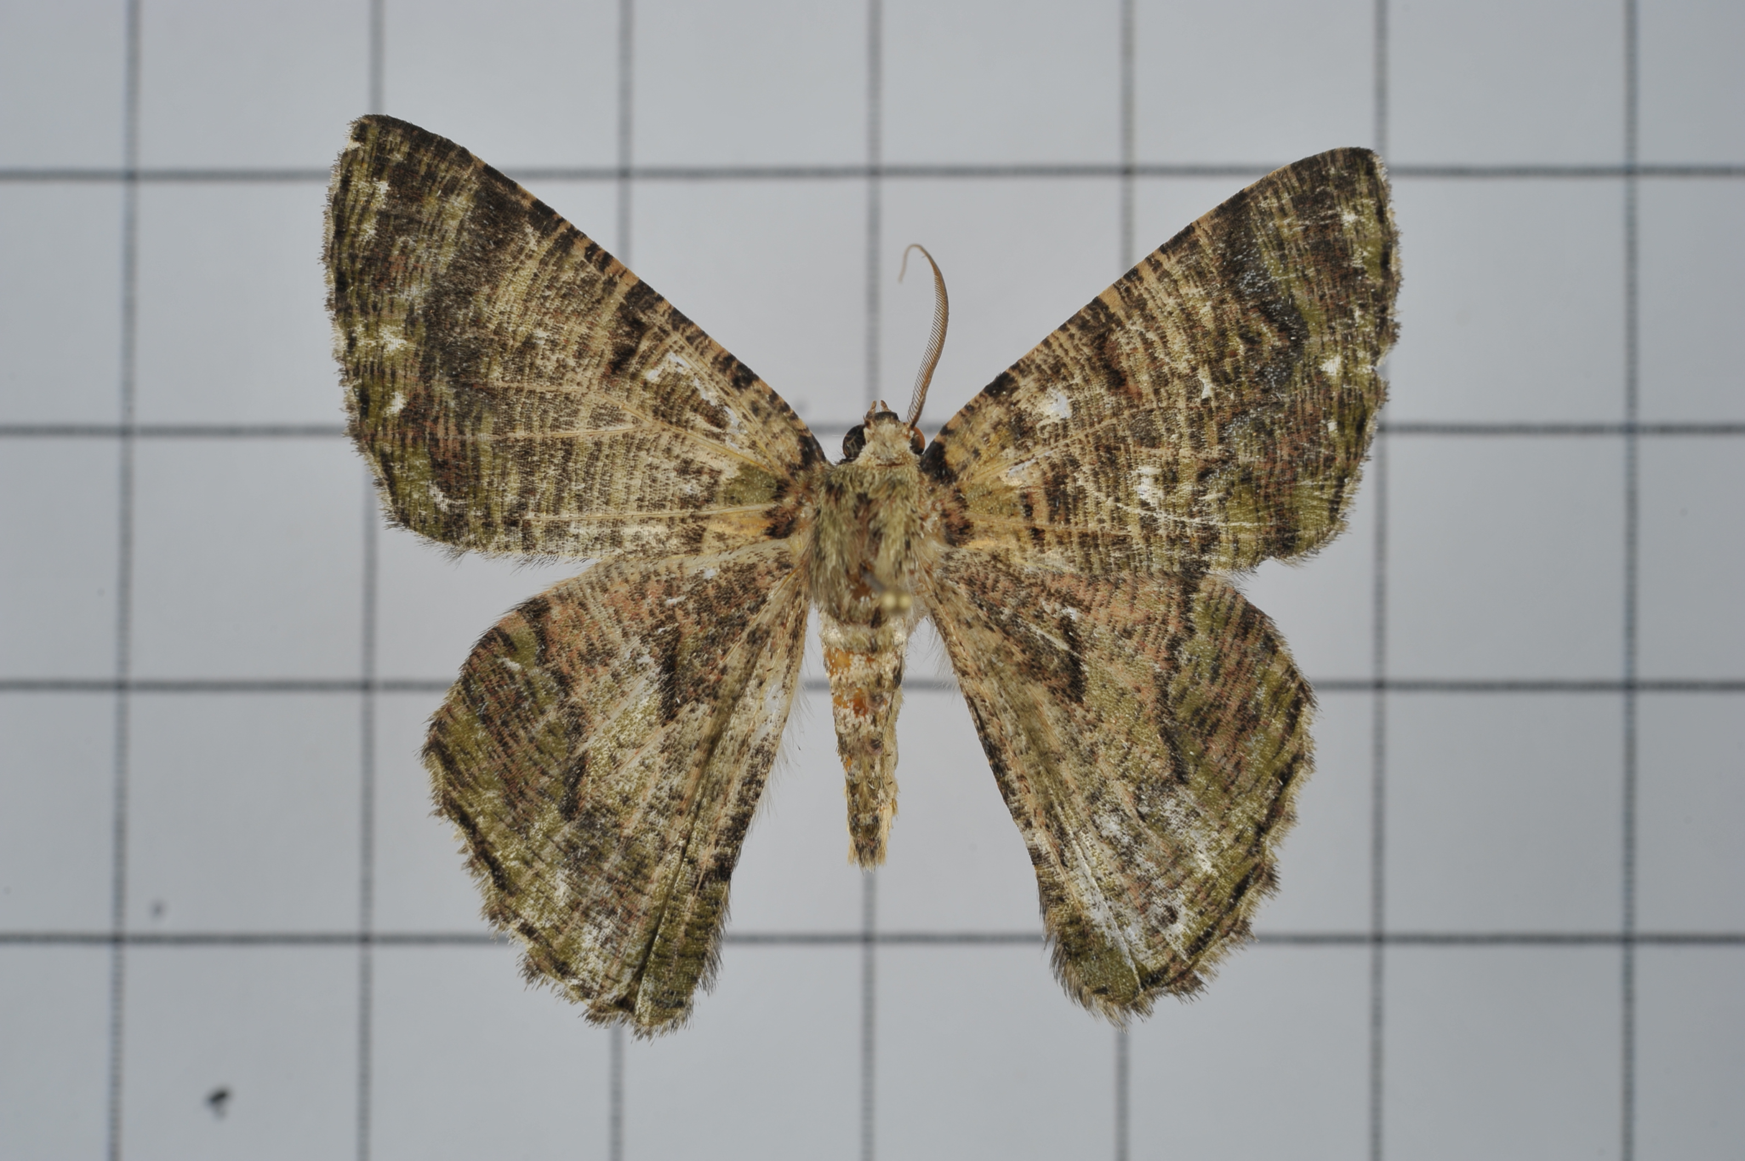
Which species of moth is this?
Lophophelma taiwana
